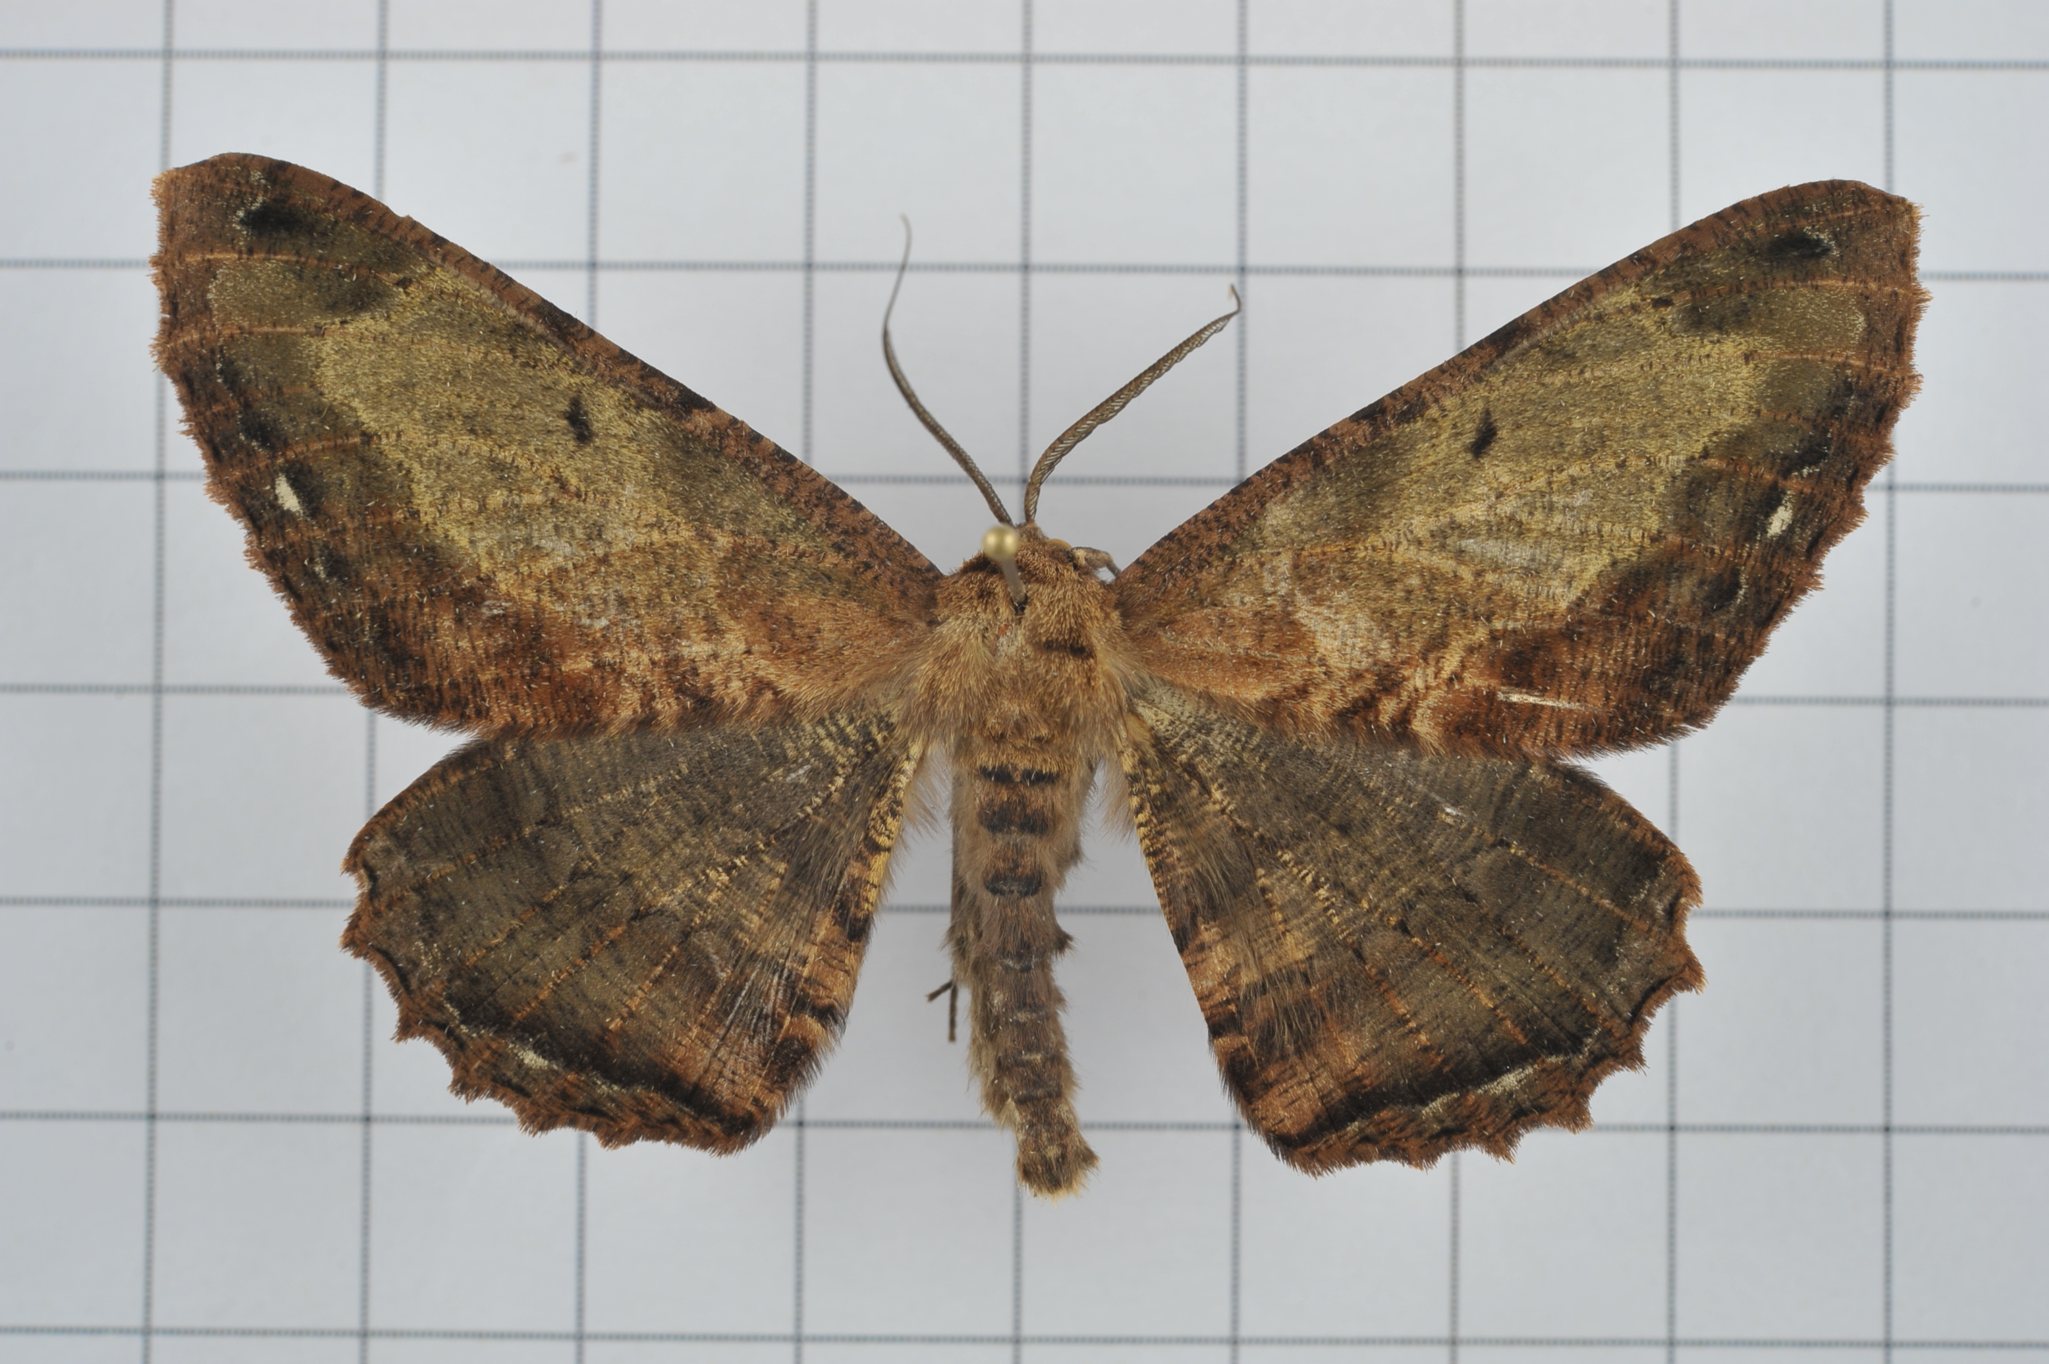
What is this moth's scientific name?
Chorodna creataria
